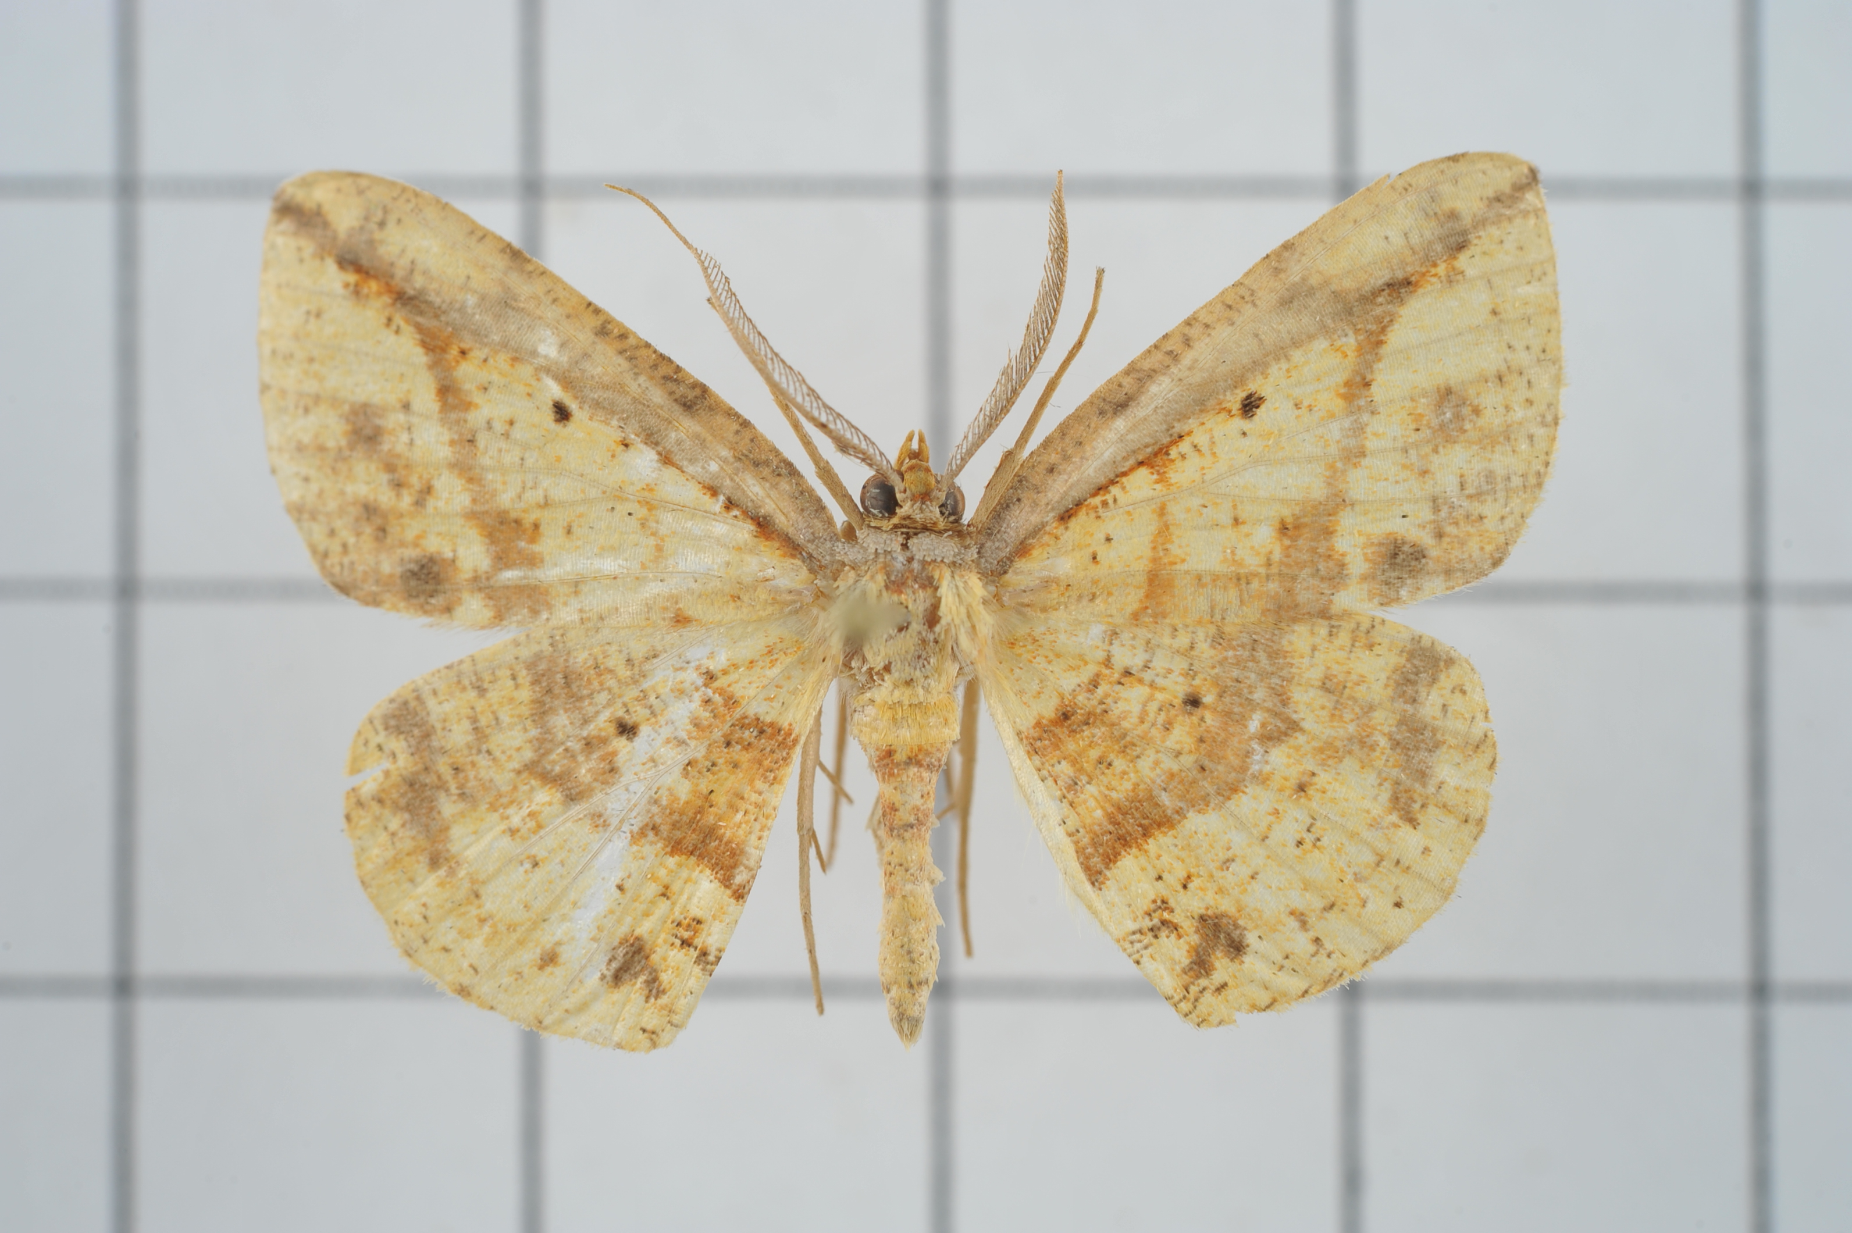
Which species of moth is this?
Platycerota vitticostata
